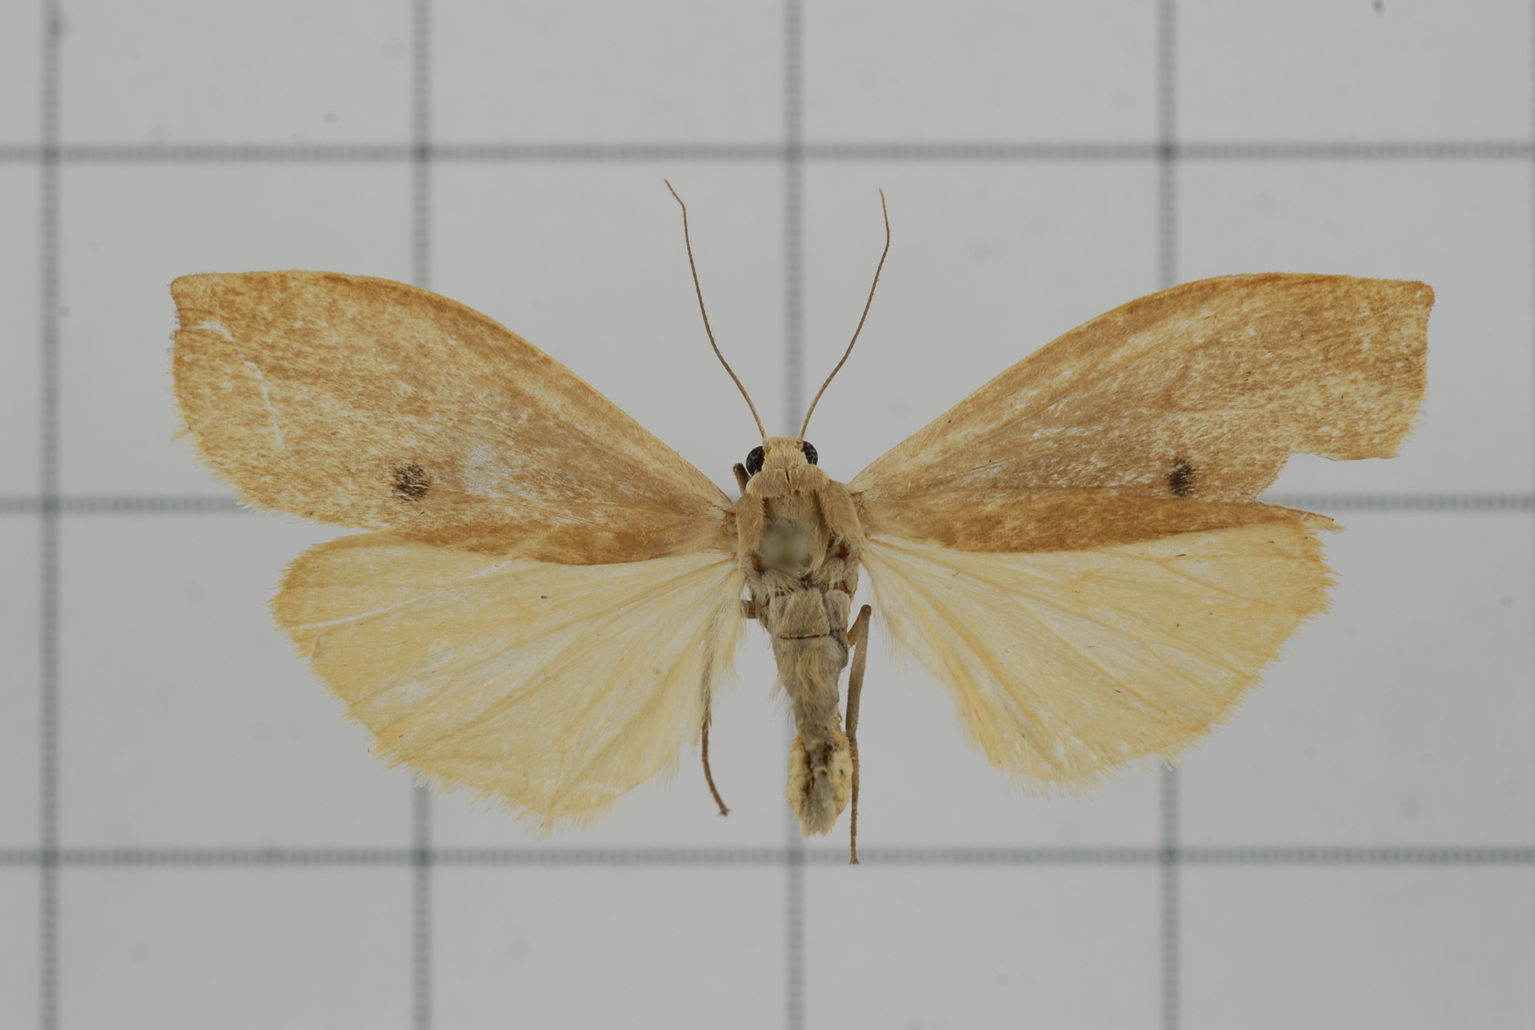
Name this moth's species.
Manulea postmaculosa
